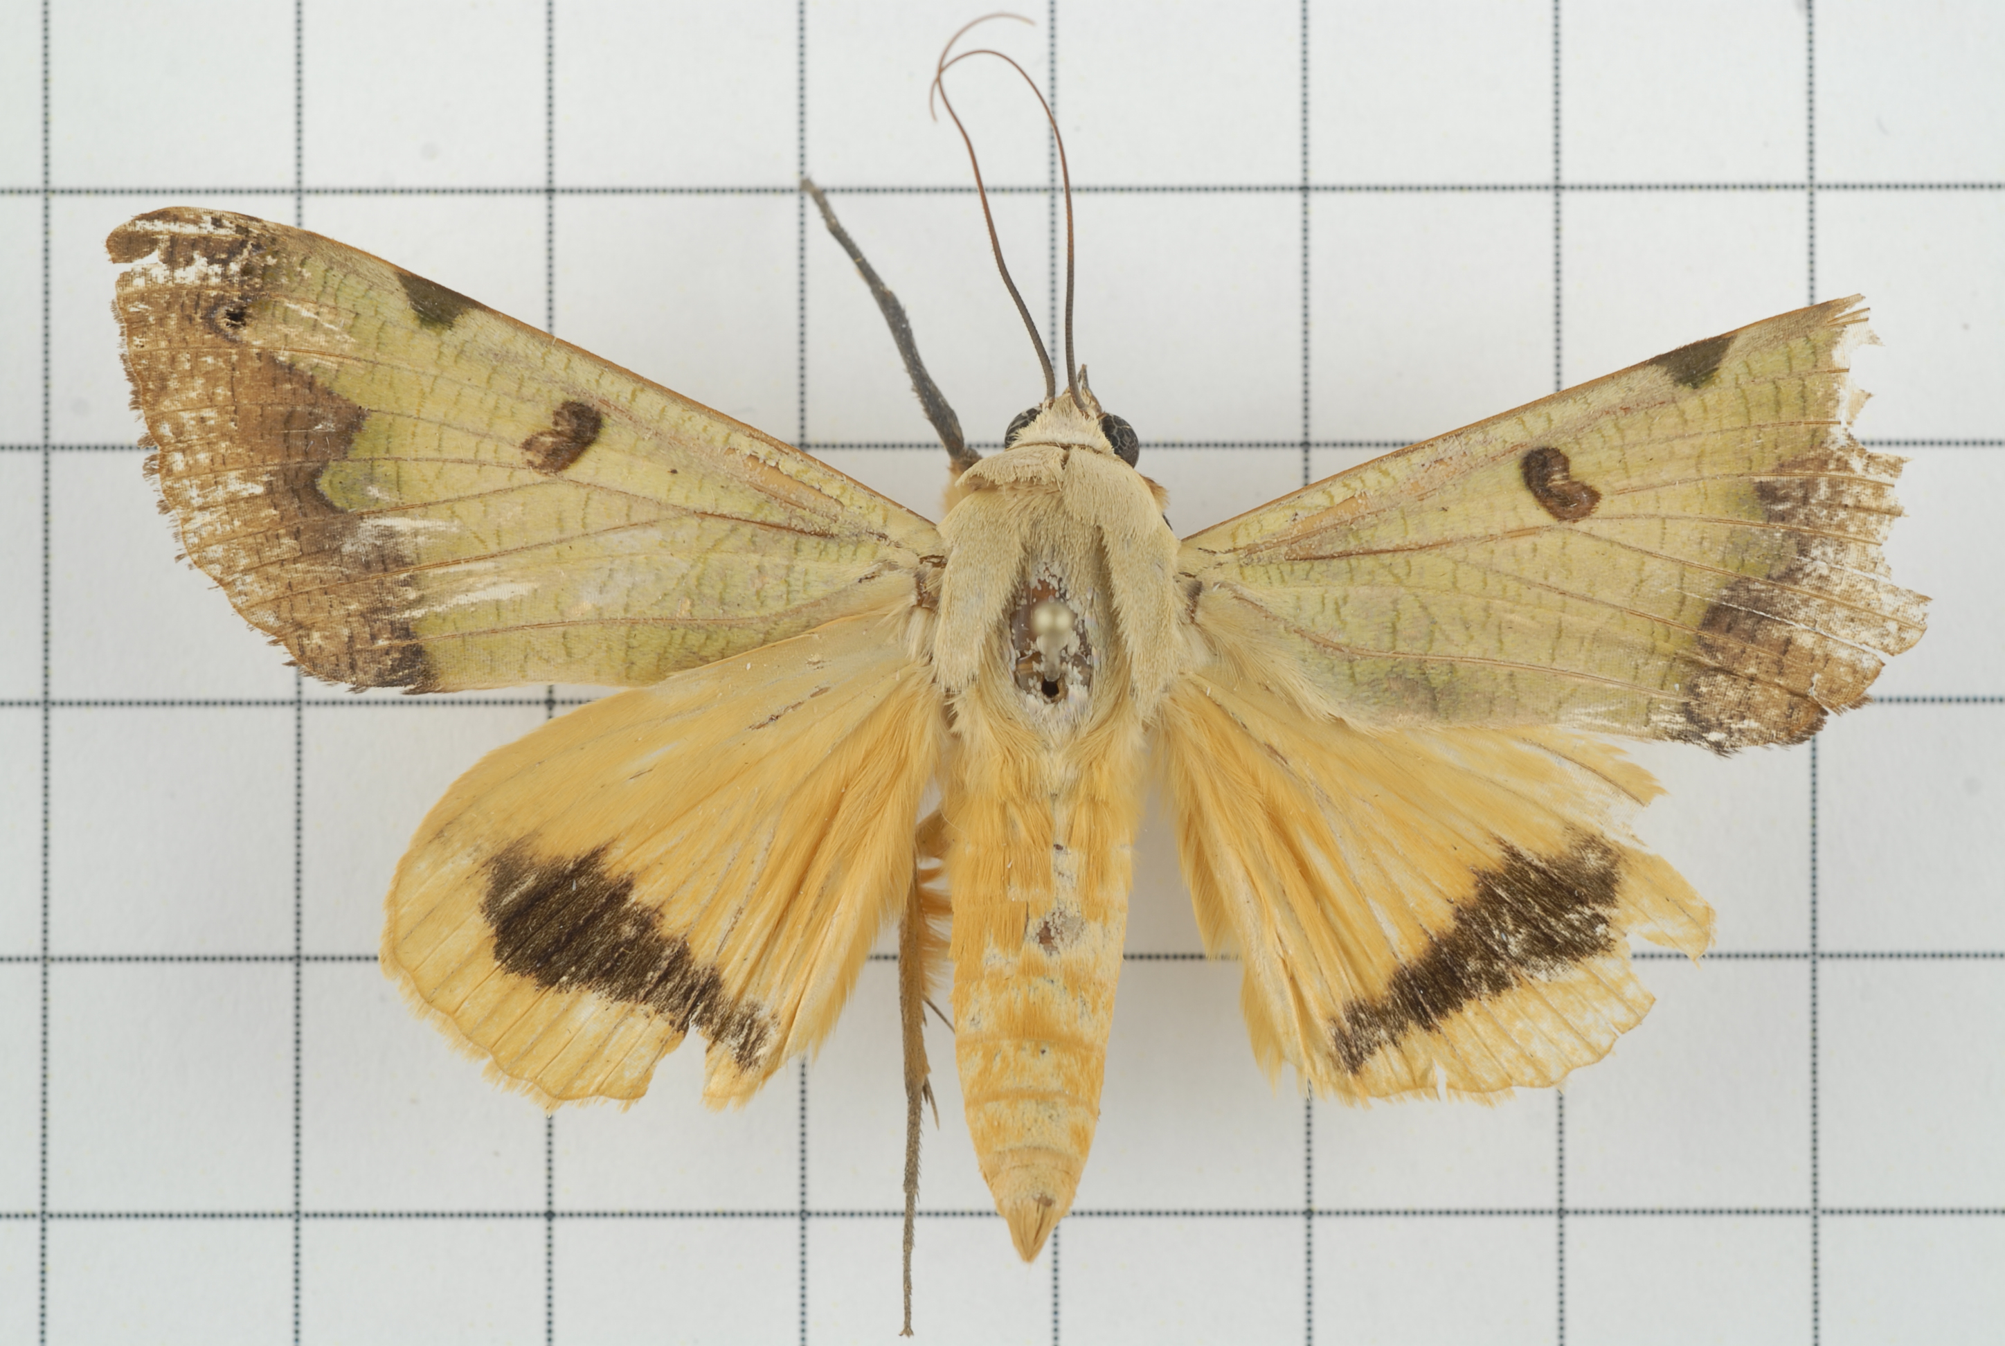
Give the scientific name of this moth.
Ophiusa tirhaca
